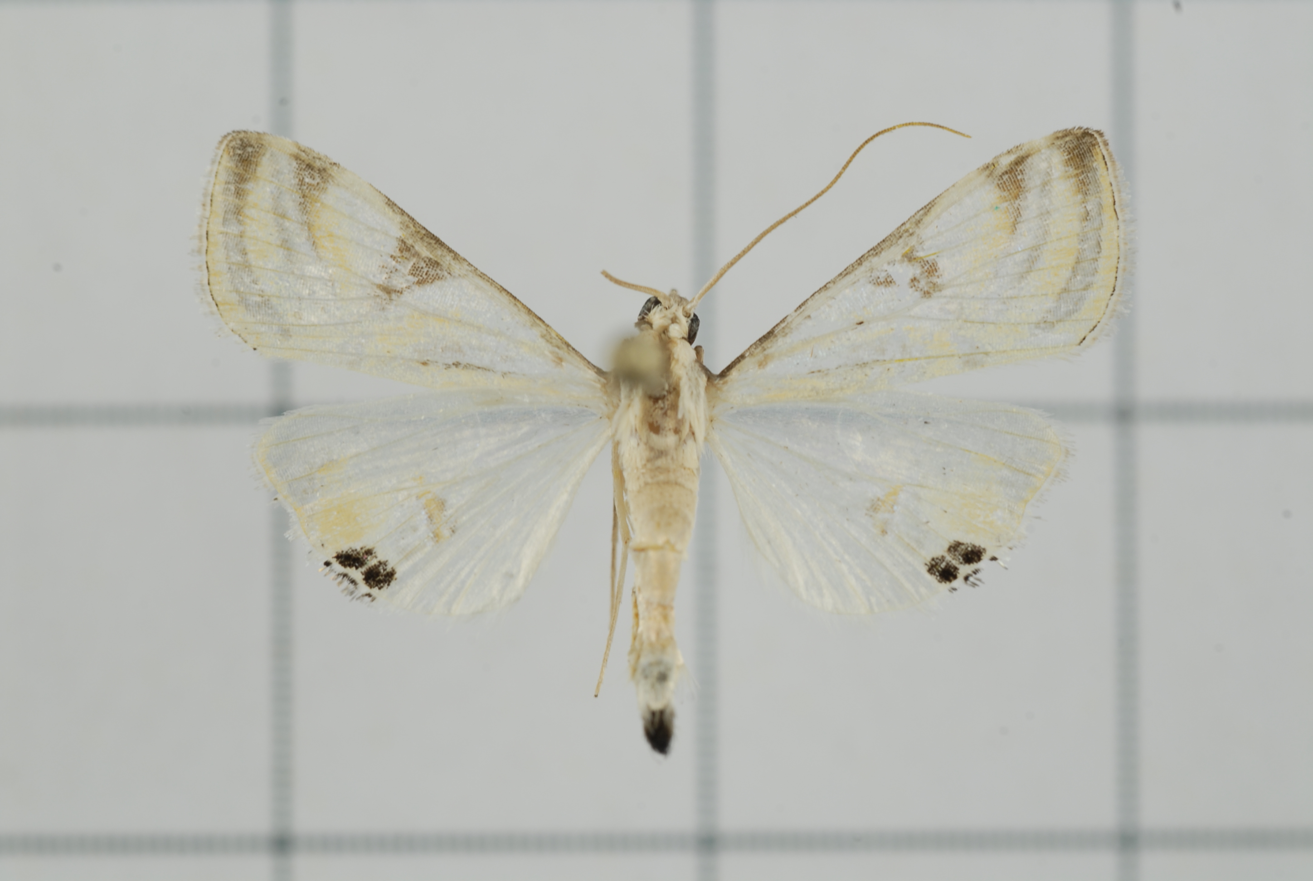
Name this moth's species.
Talanga sexpunctalis
